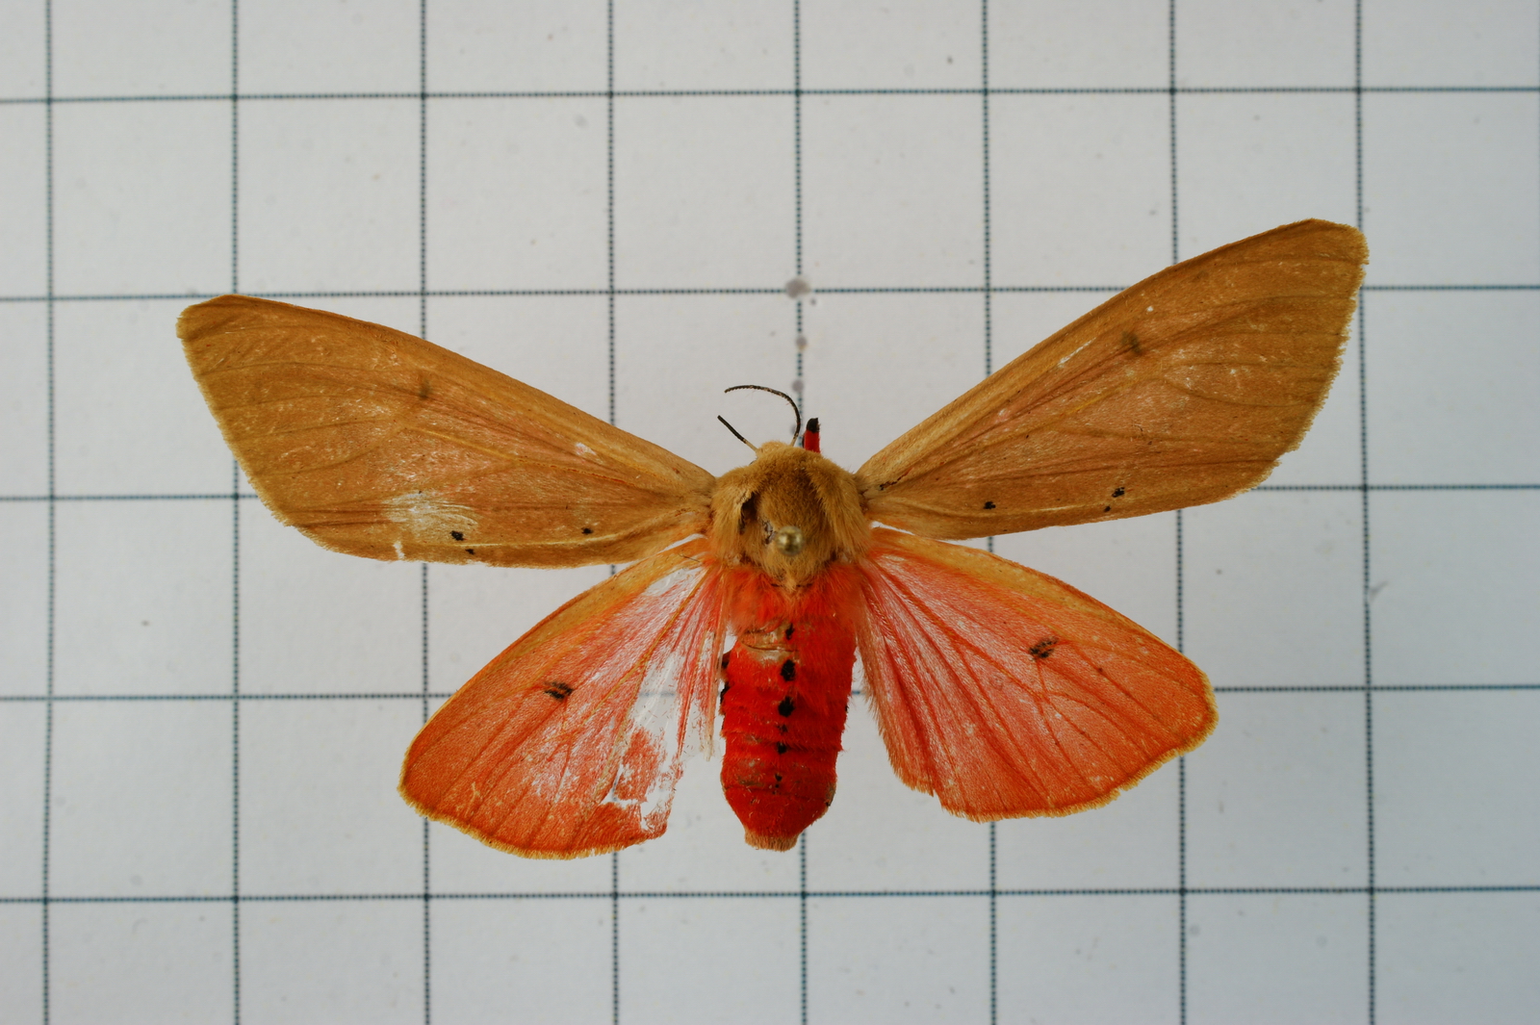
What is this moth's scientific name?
Spilarctia wilemani
